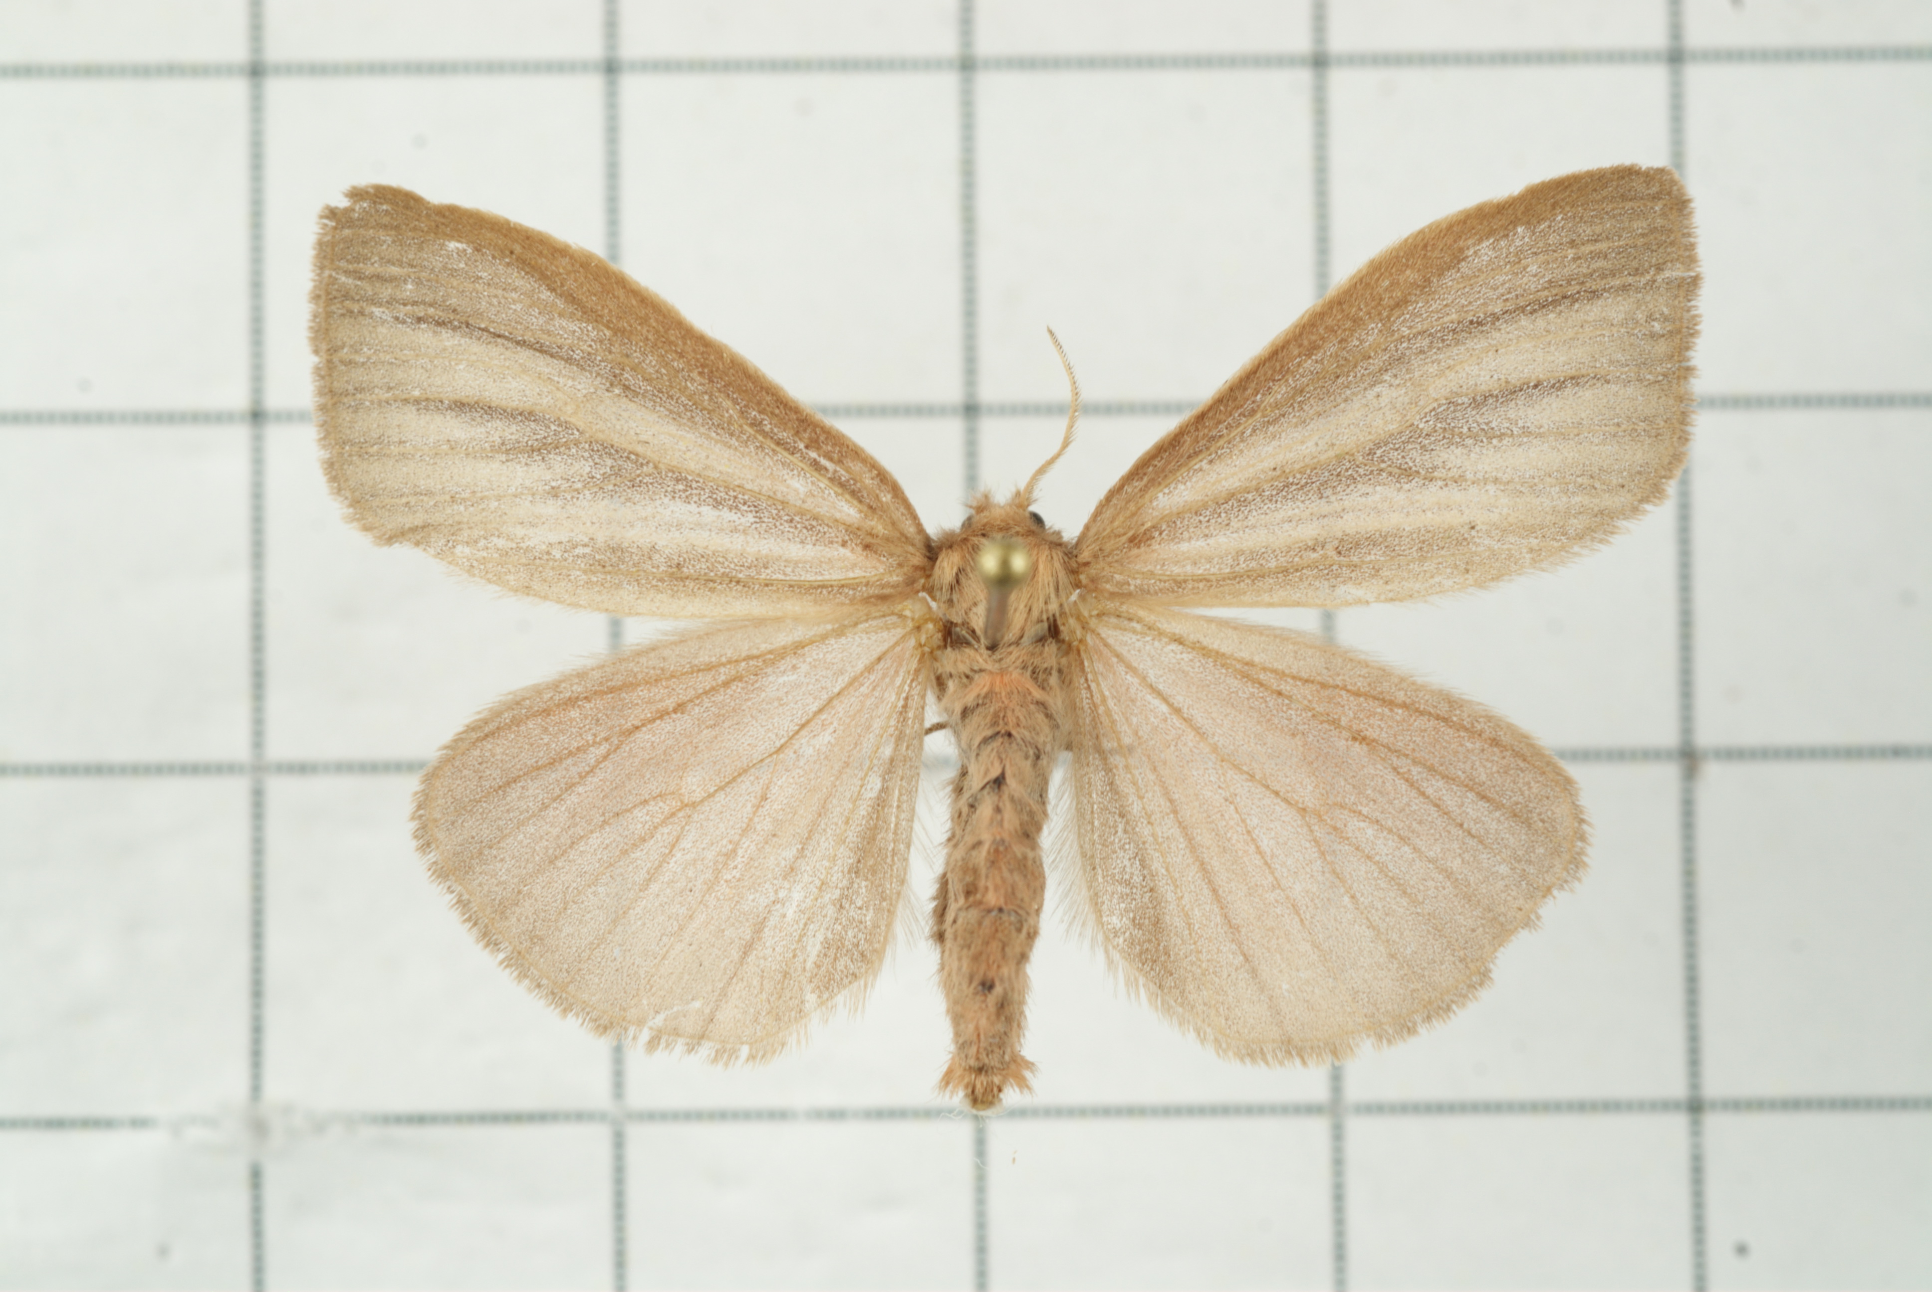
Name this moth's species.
Pantana substrigosa
